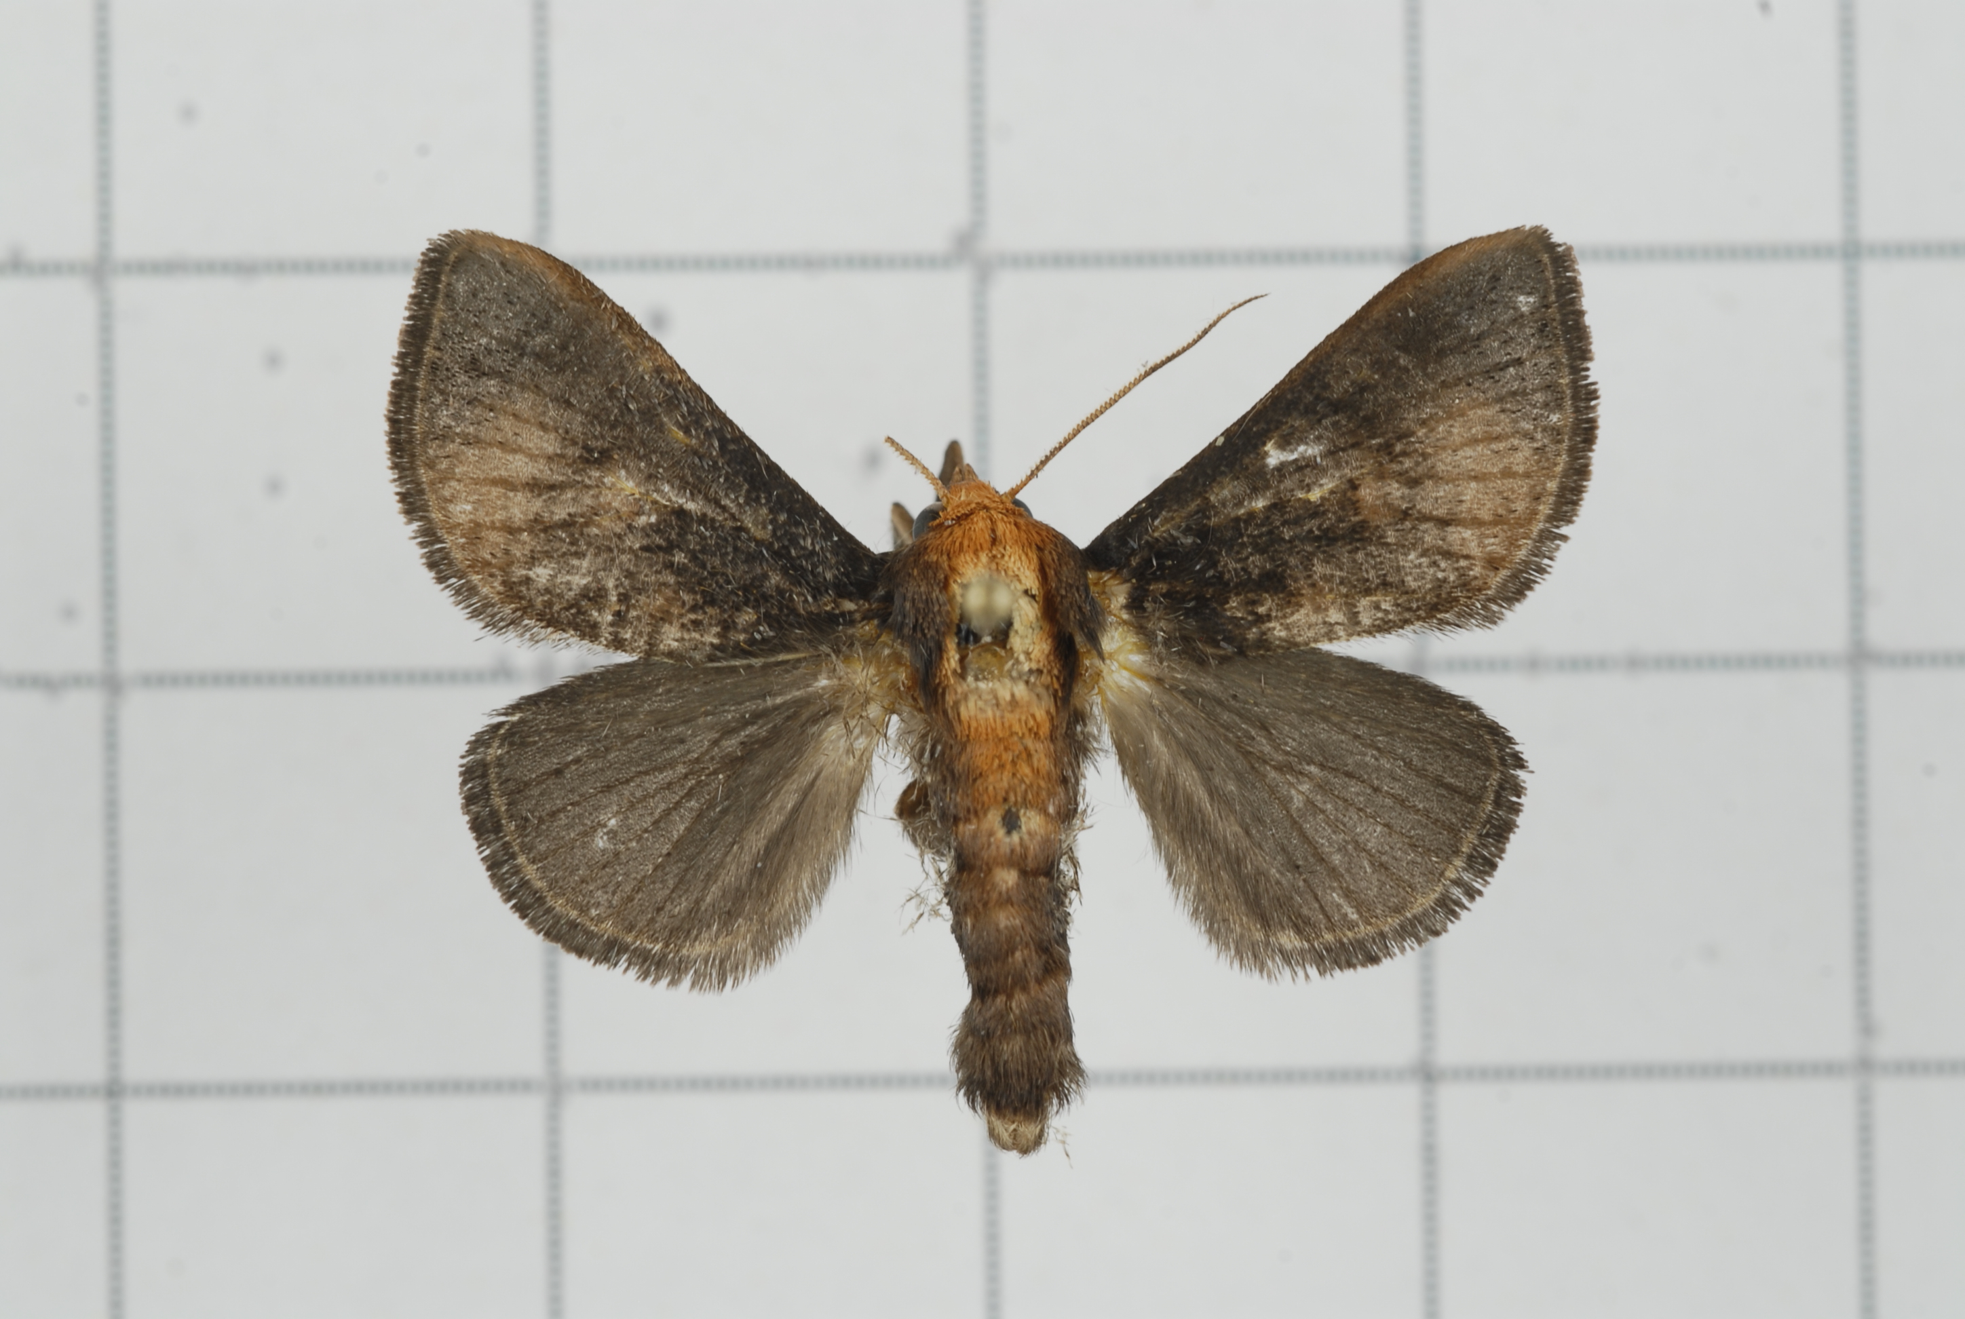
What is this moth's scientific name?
Iraga rugosa
